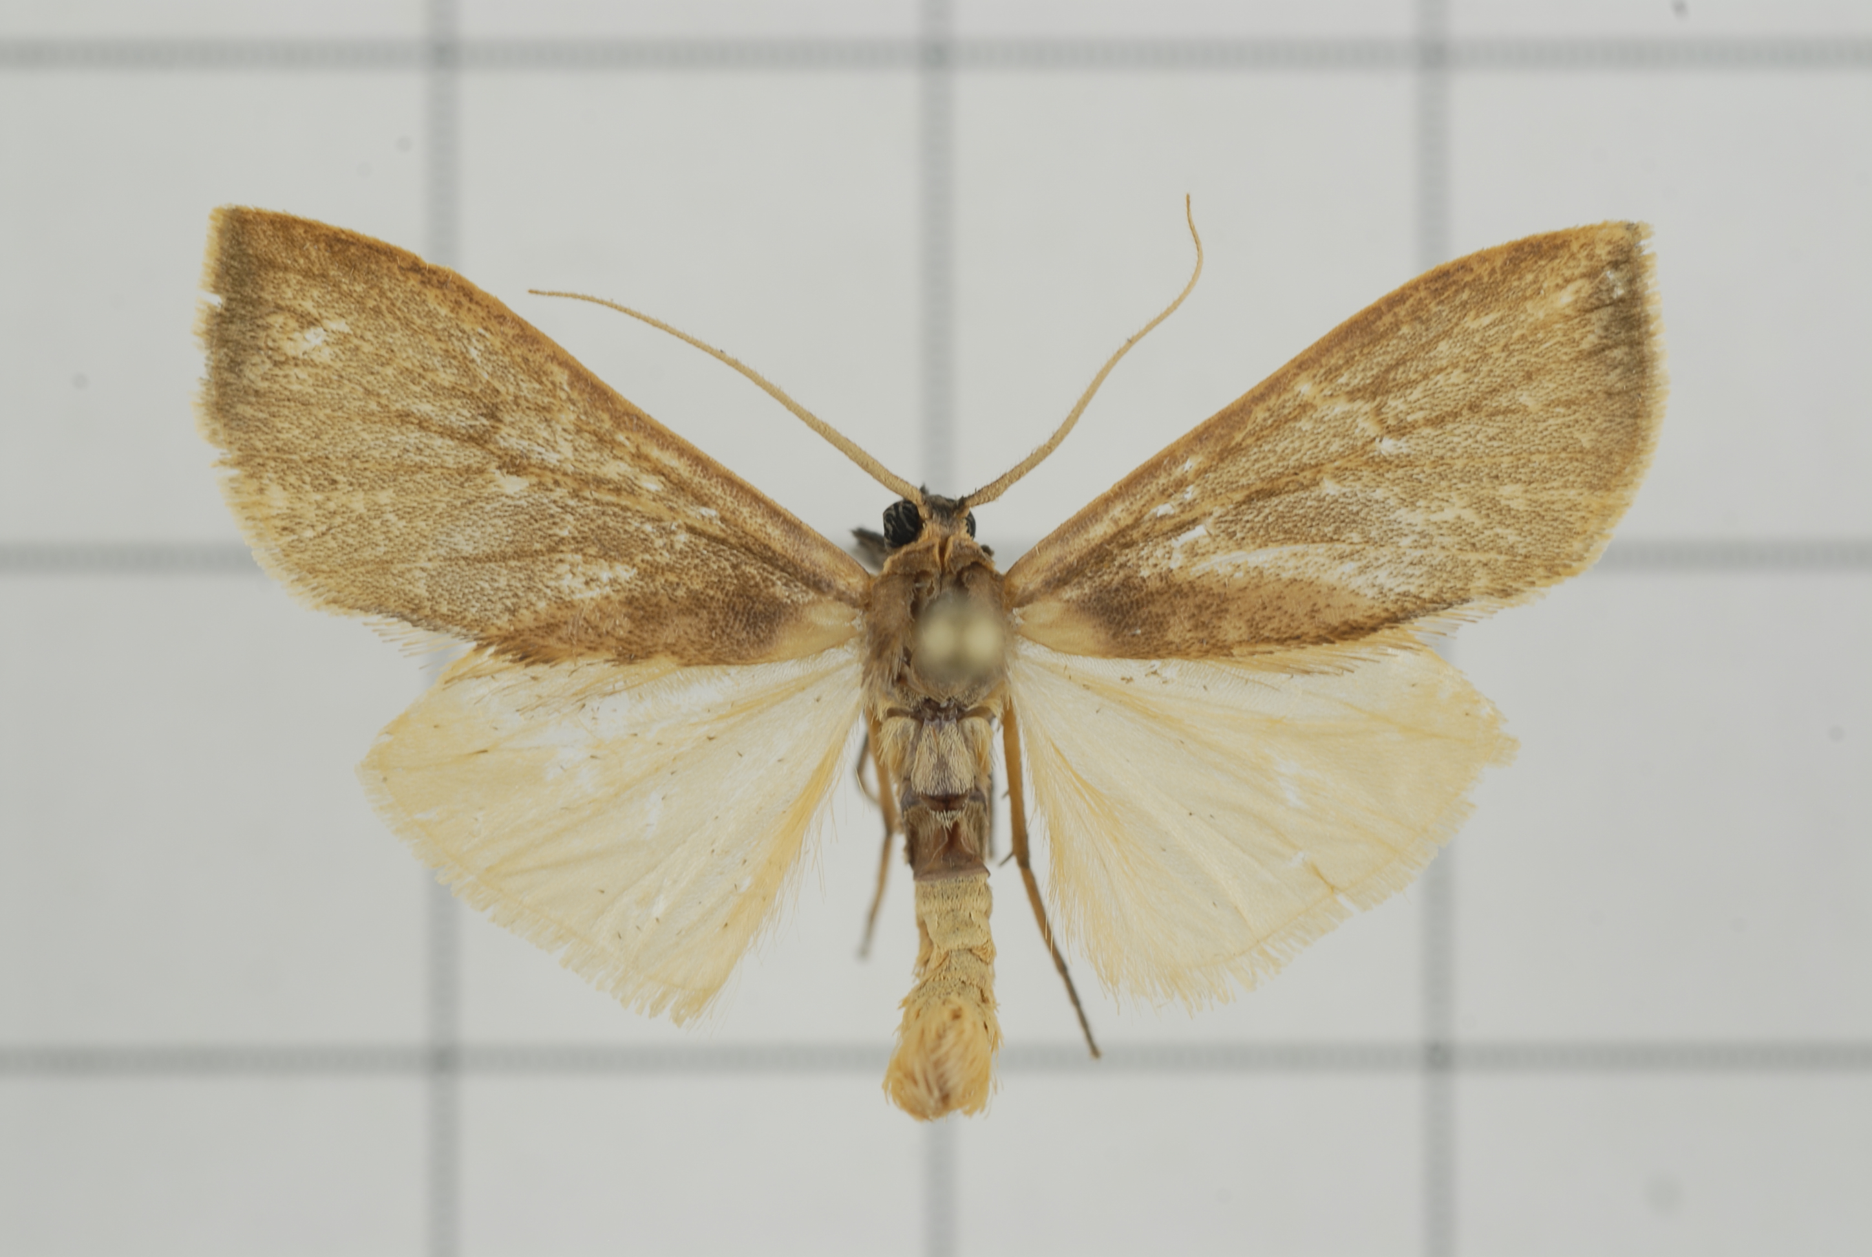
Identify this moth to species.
Nishada formosibia
